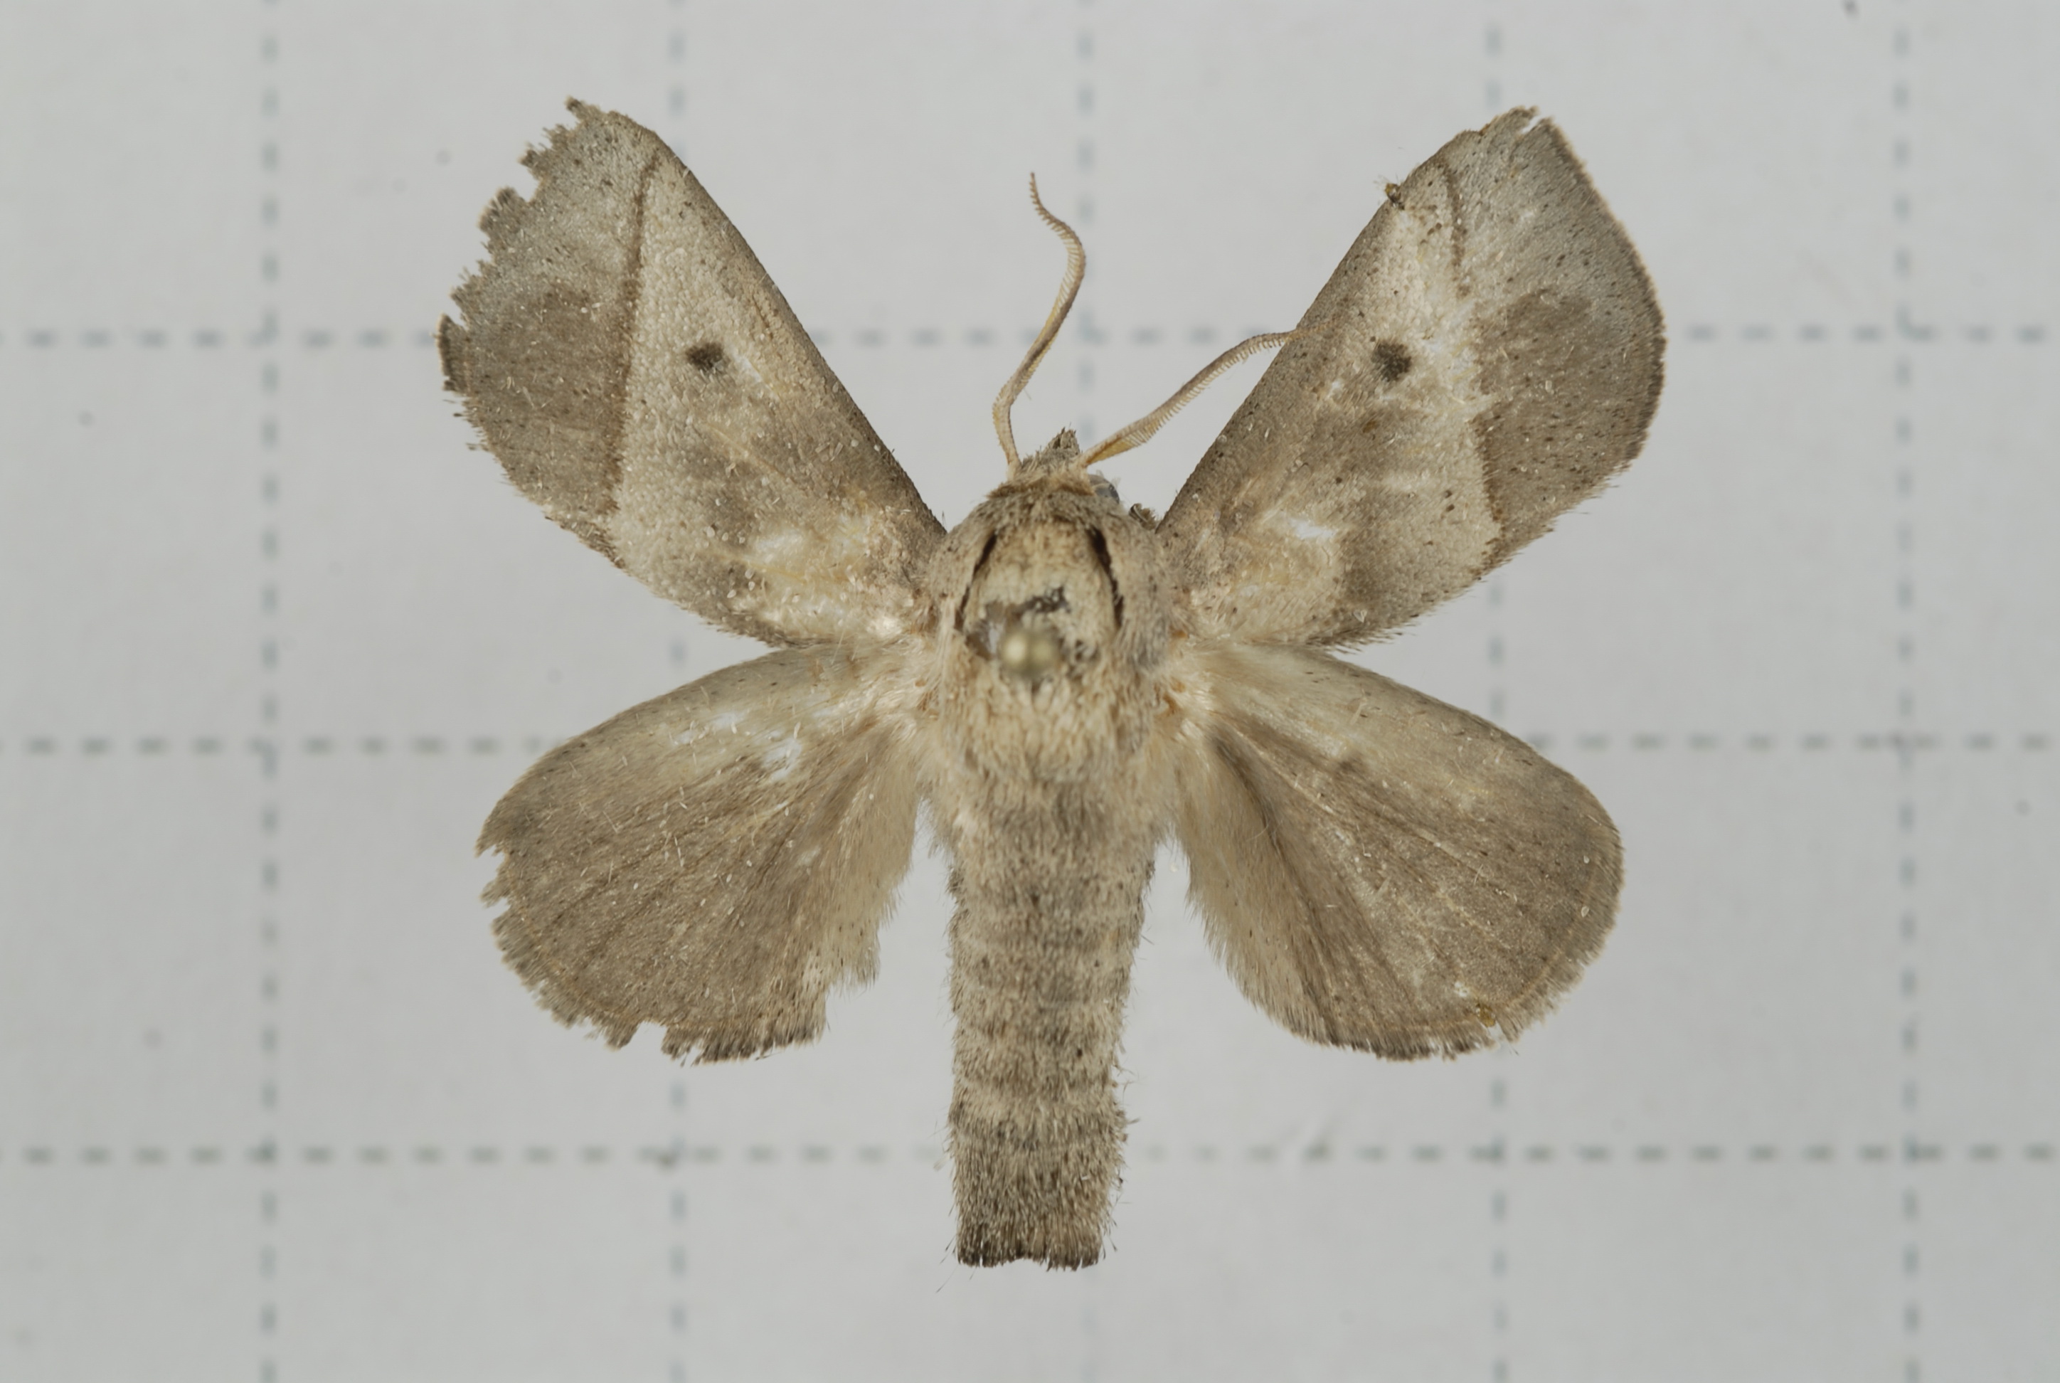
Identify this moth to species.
Thosea sinensis
